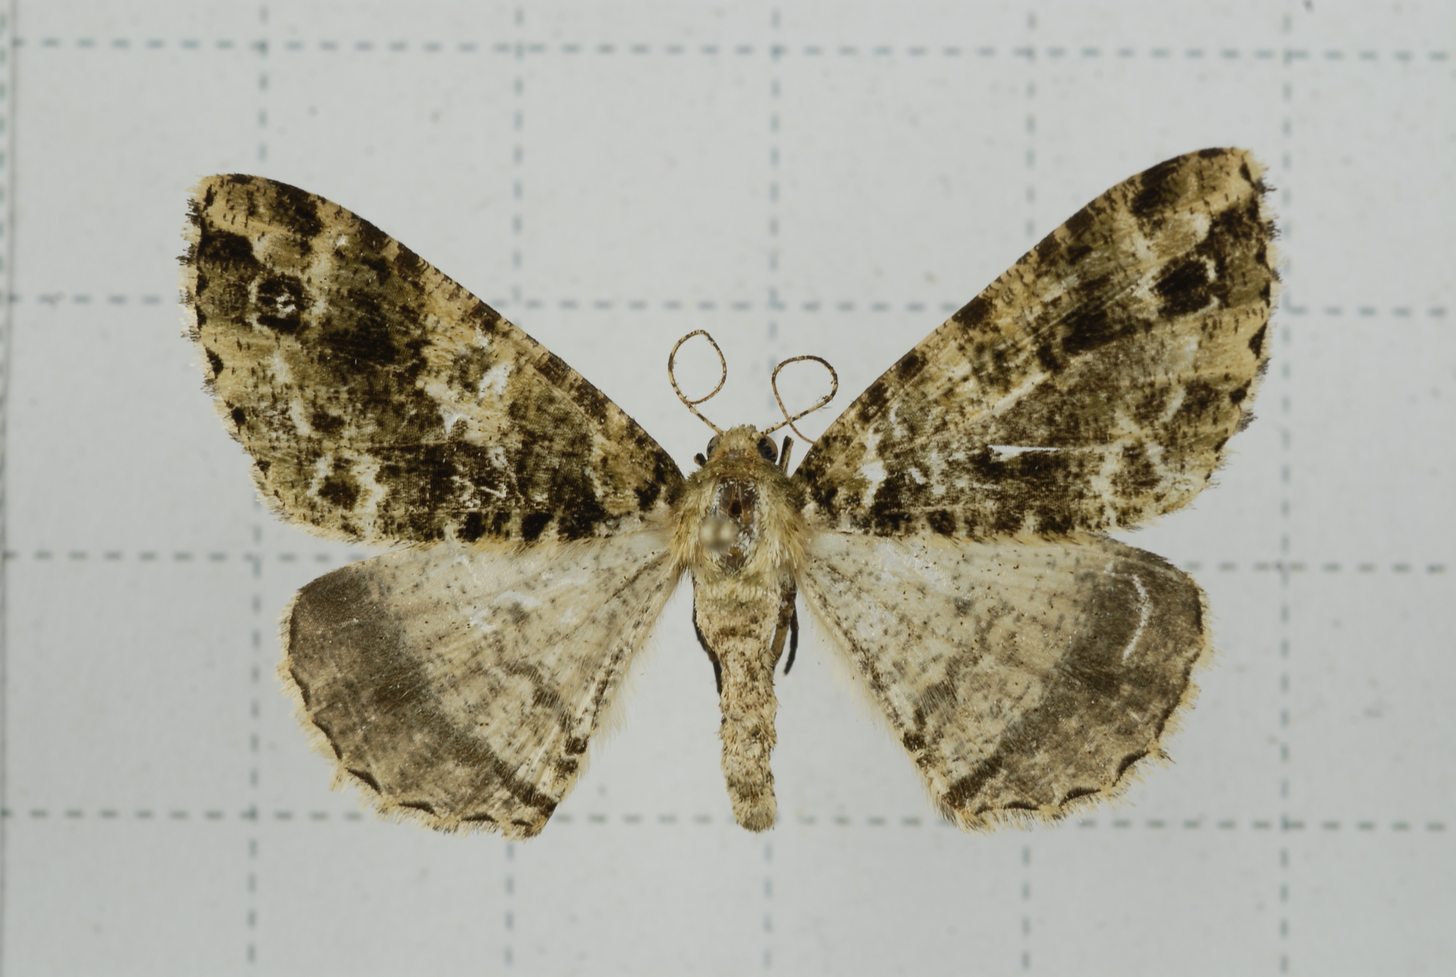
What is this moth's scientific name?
Arichanna marginata
